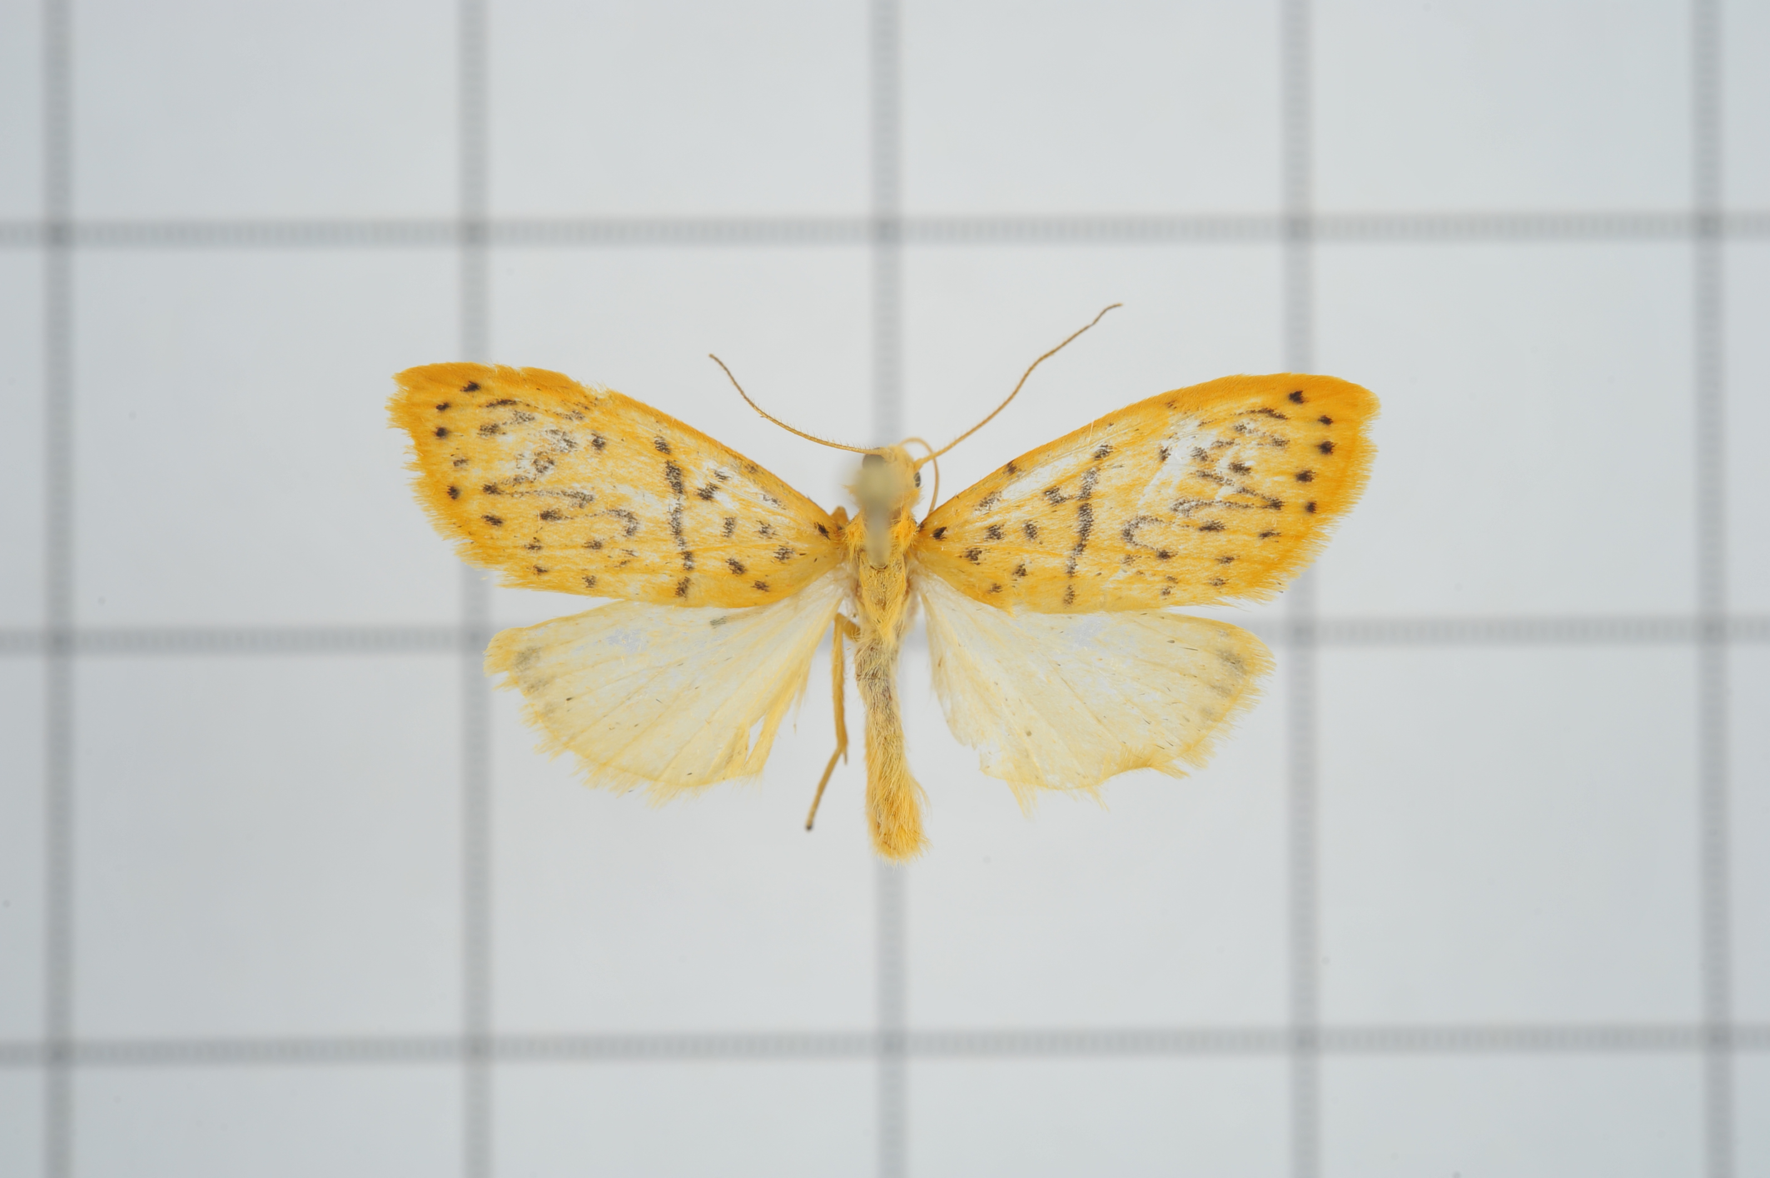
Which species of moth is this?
Huangilene alikangiae alikangiae
